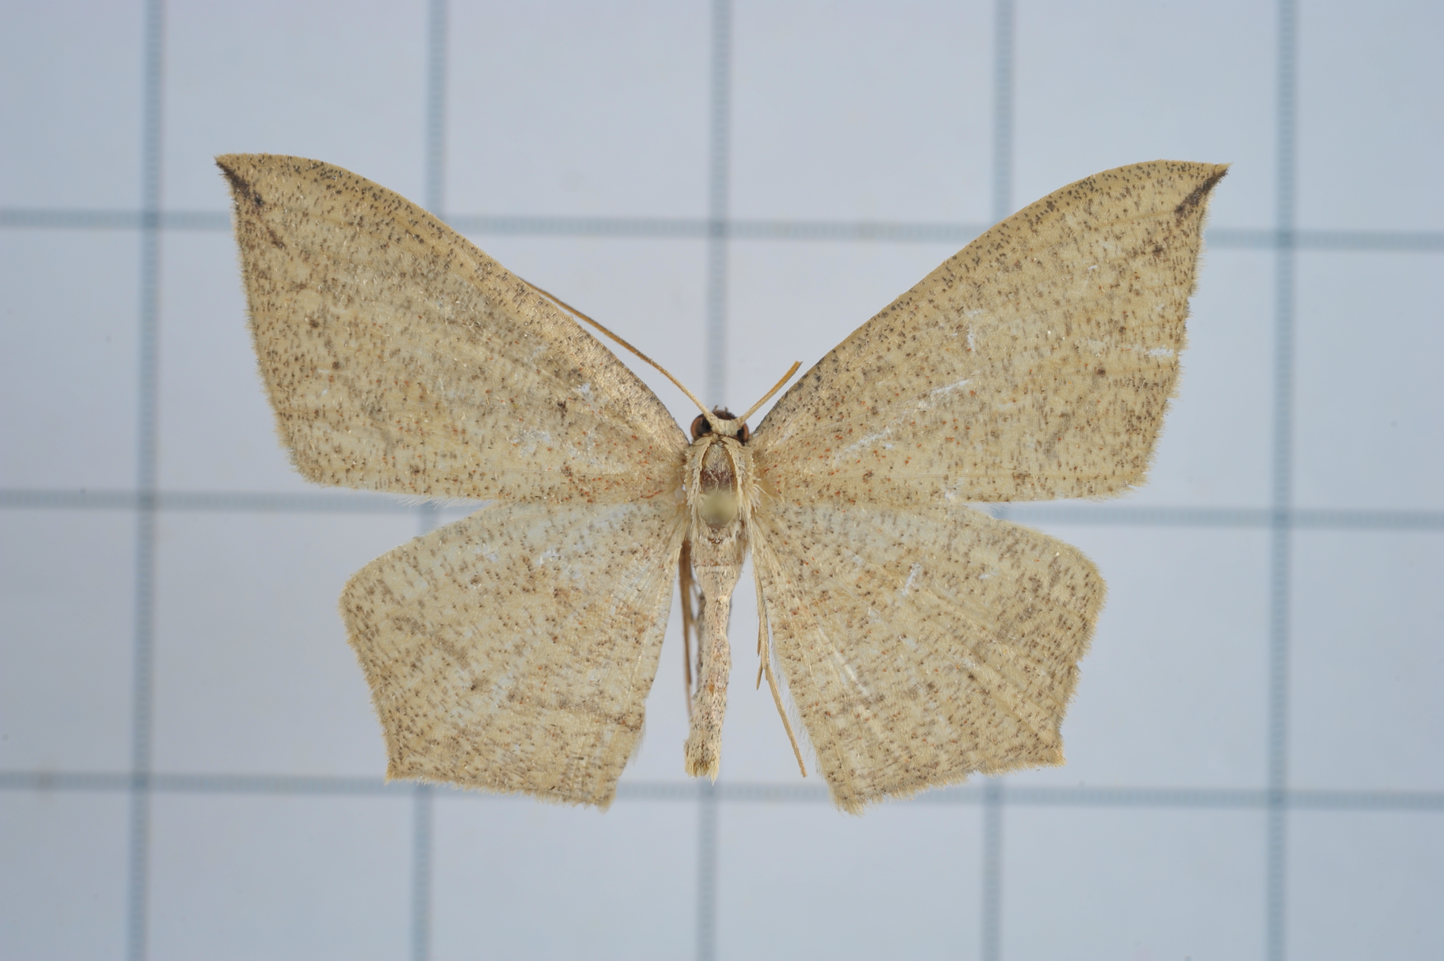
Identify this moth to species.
Timandra stueningi
